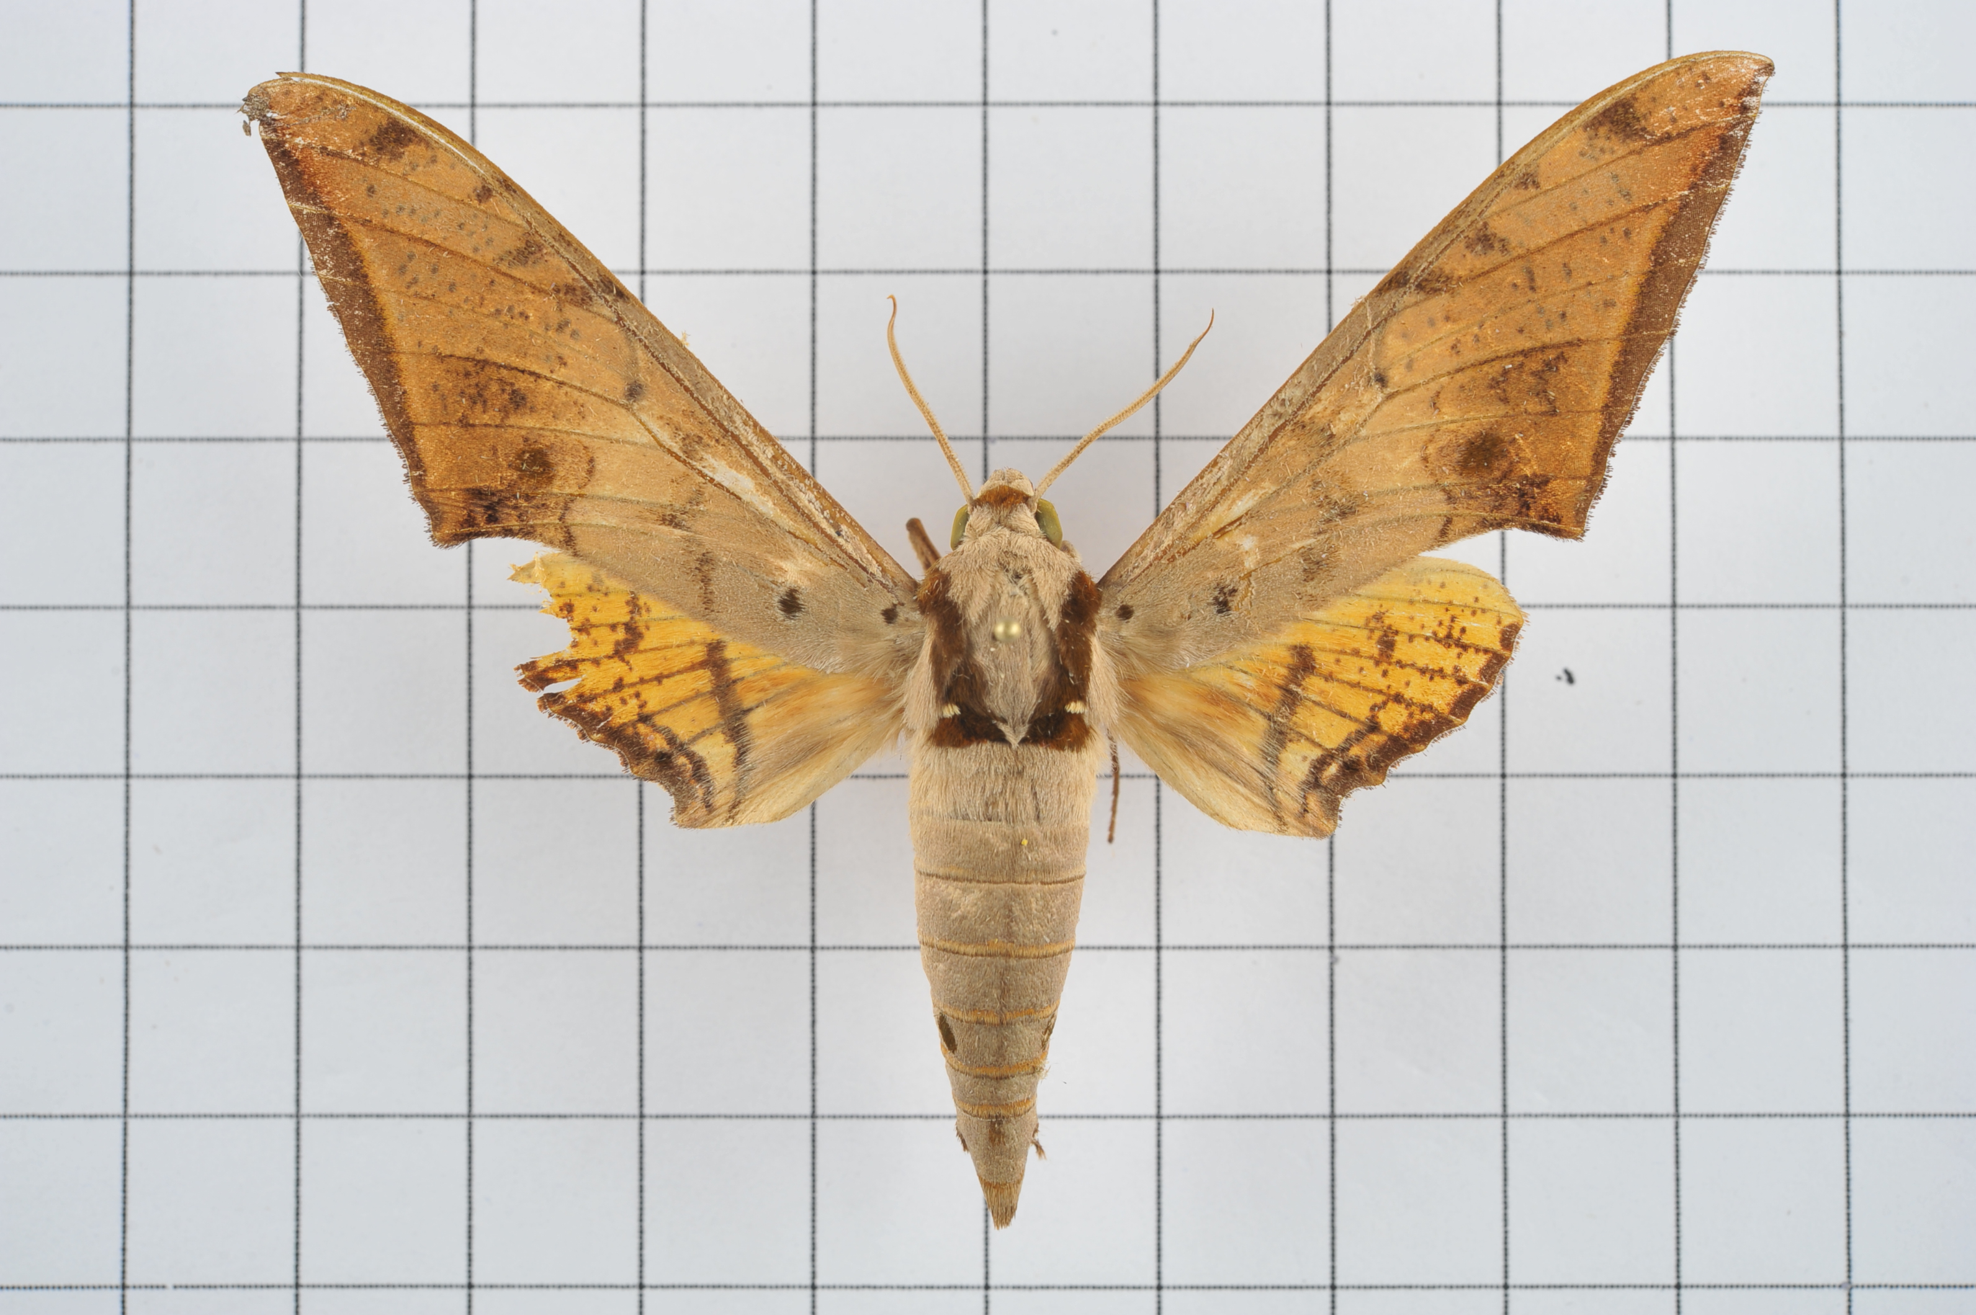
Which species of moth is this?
Ambulyx sericeipennis
